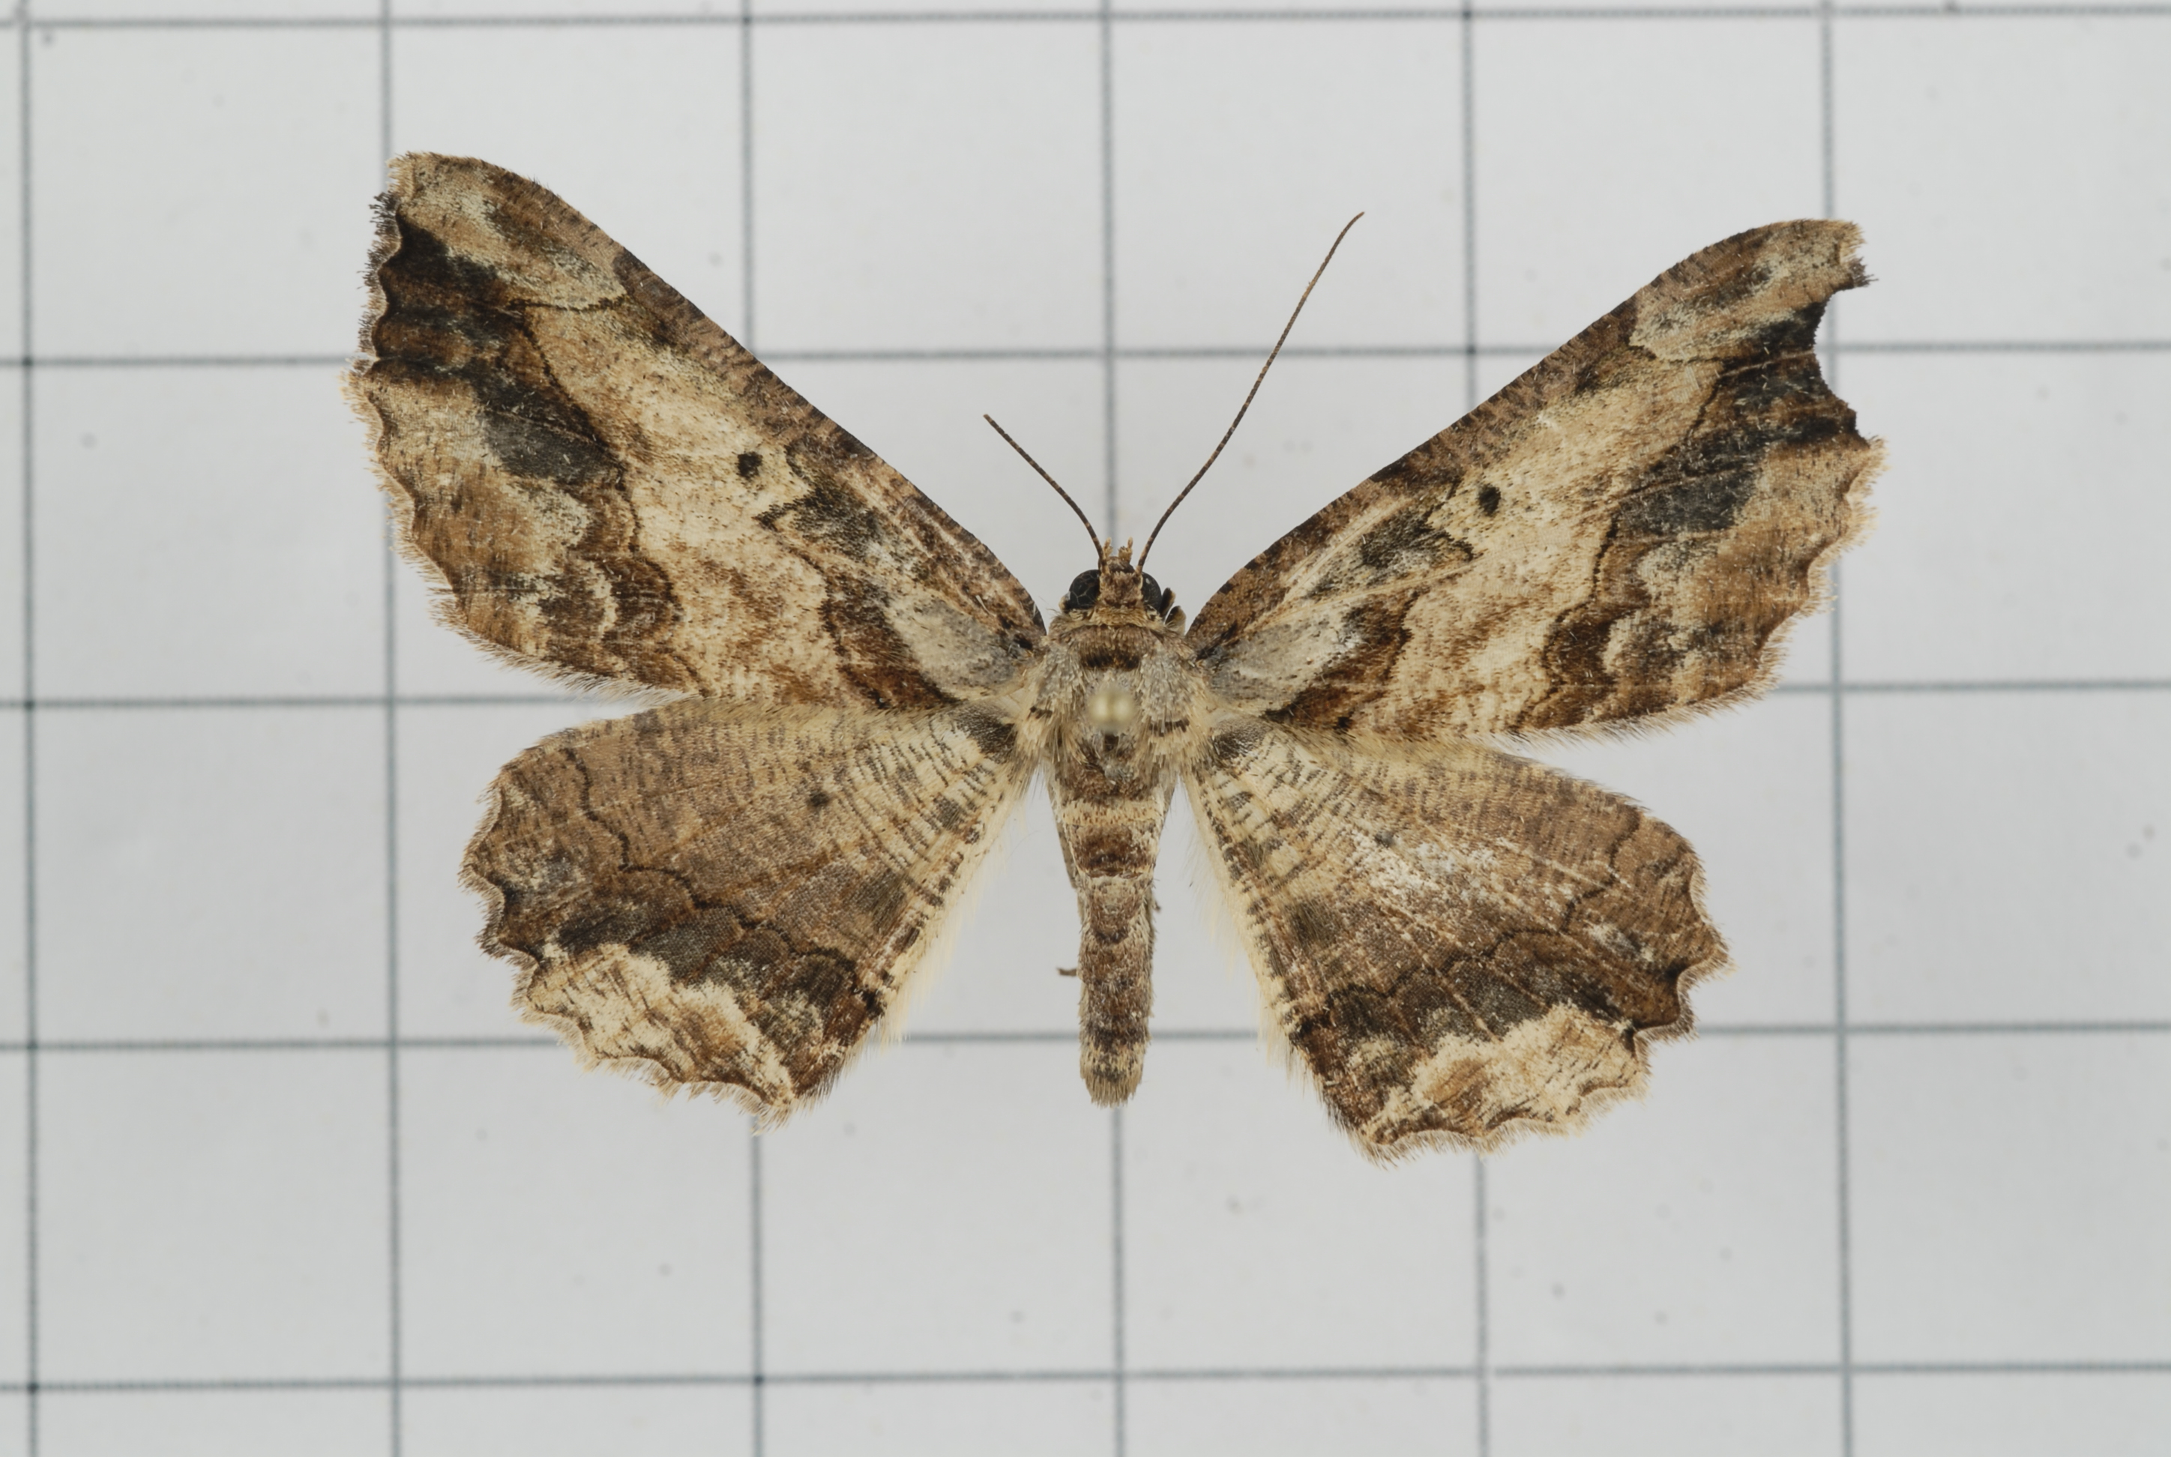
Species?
Menophra anaplagiata
